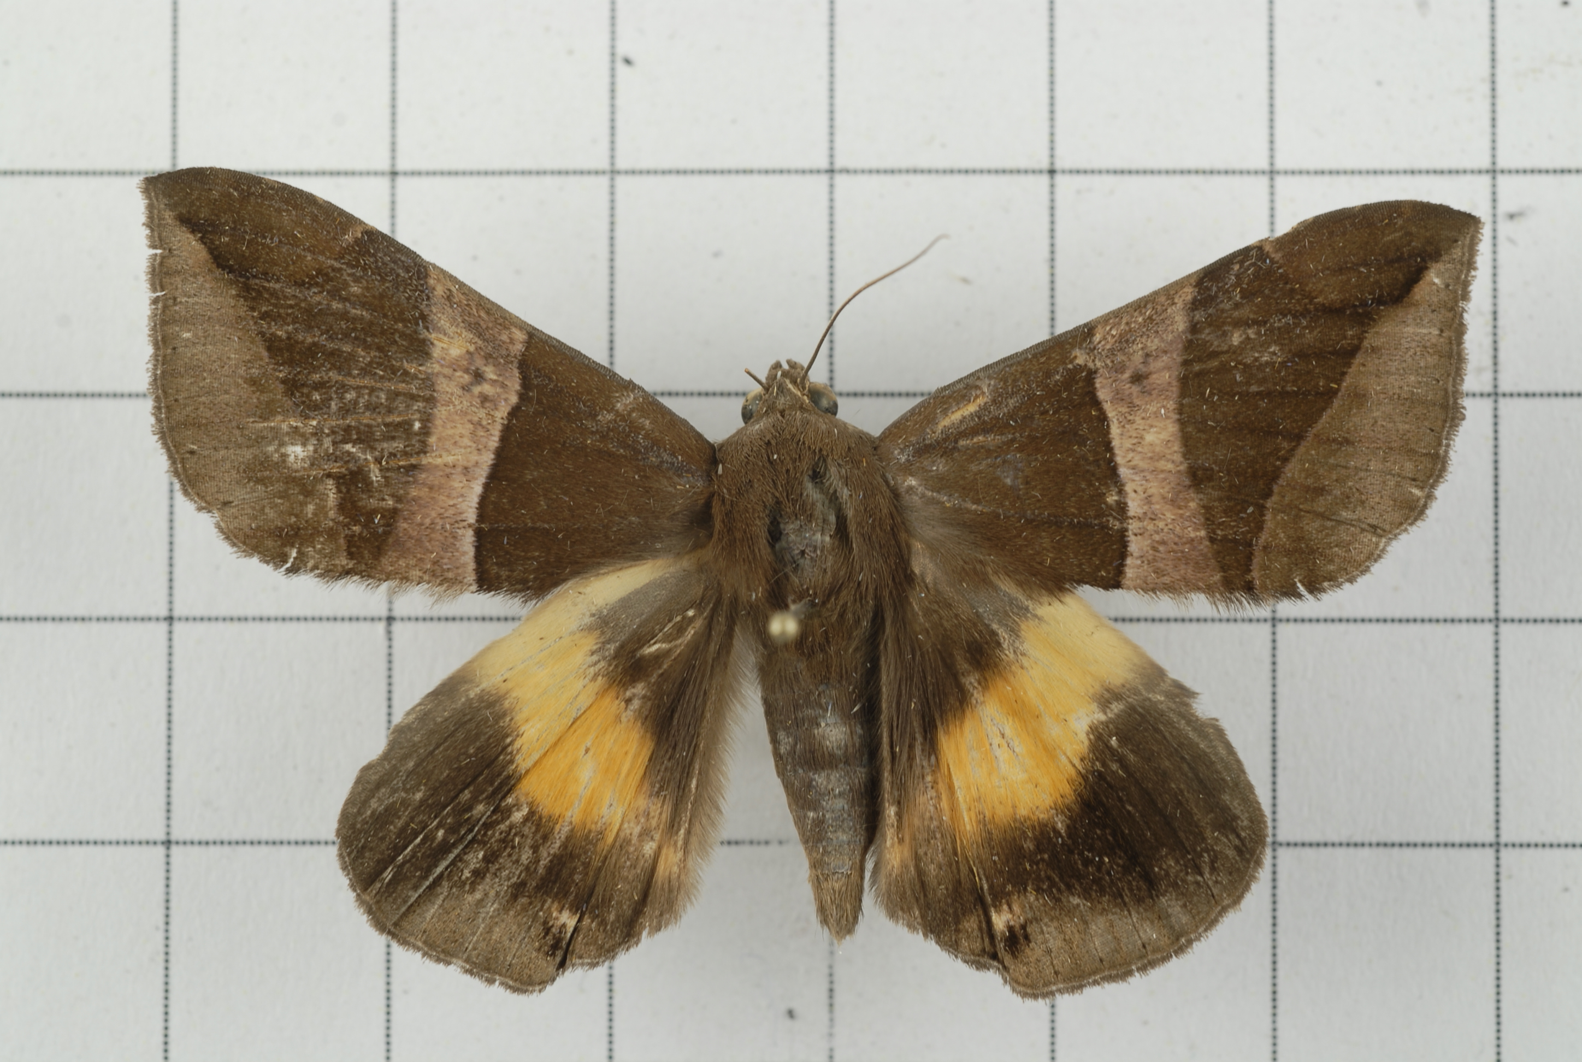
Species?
Bastilla fulvotaenia
